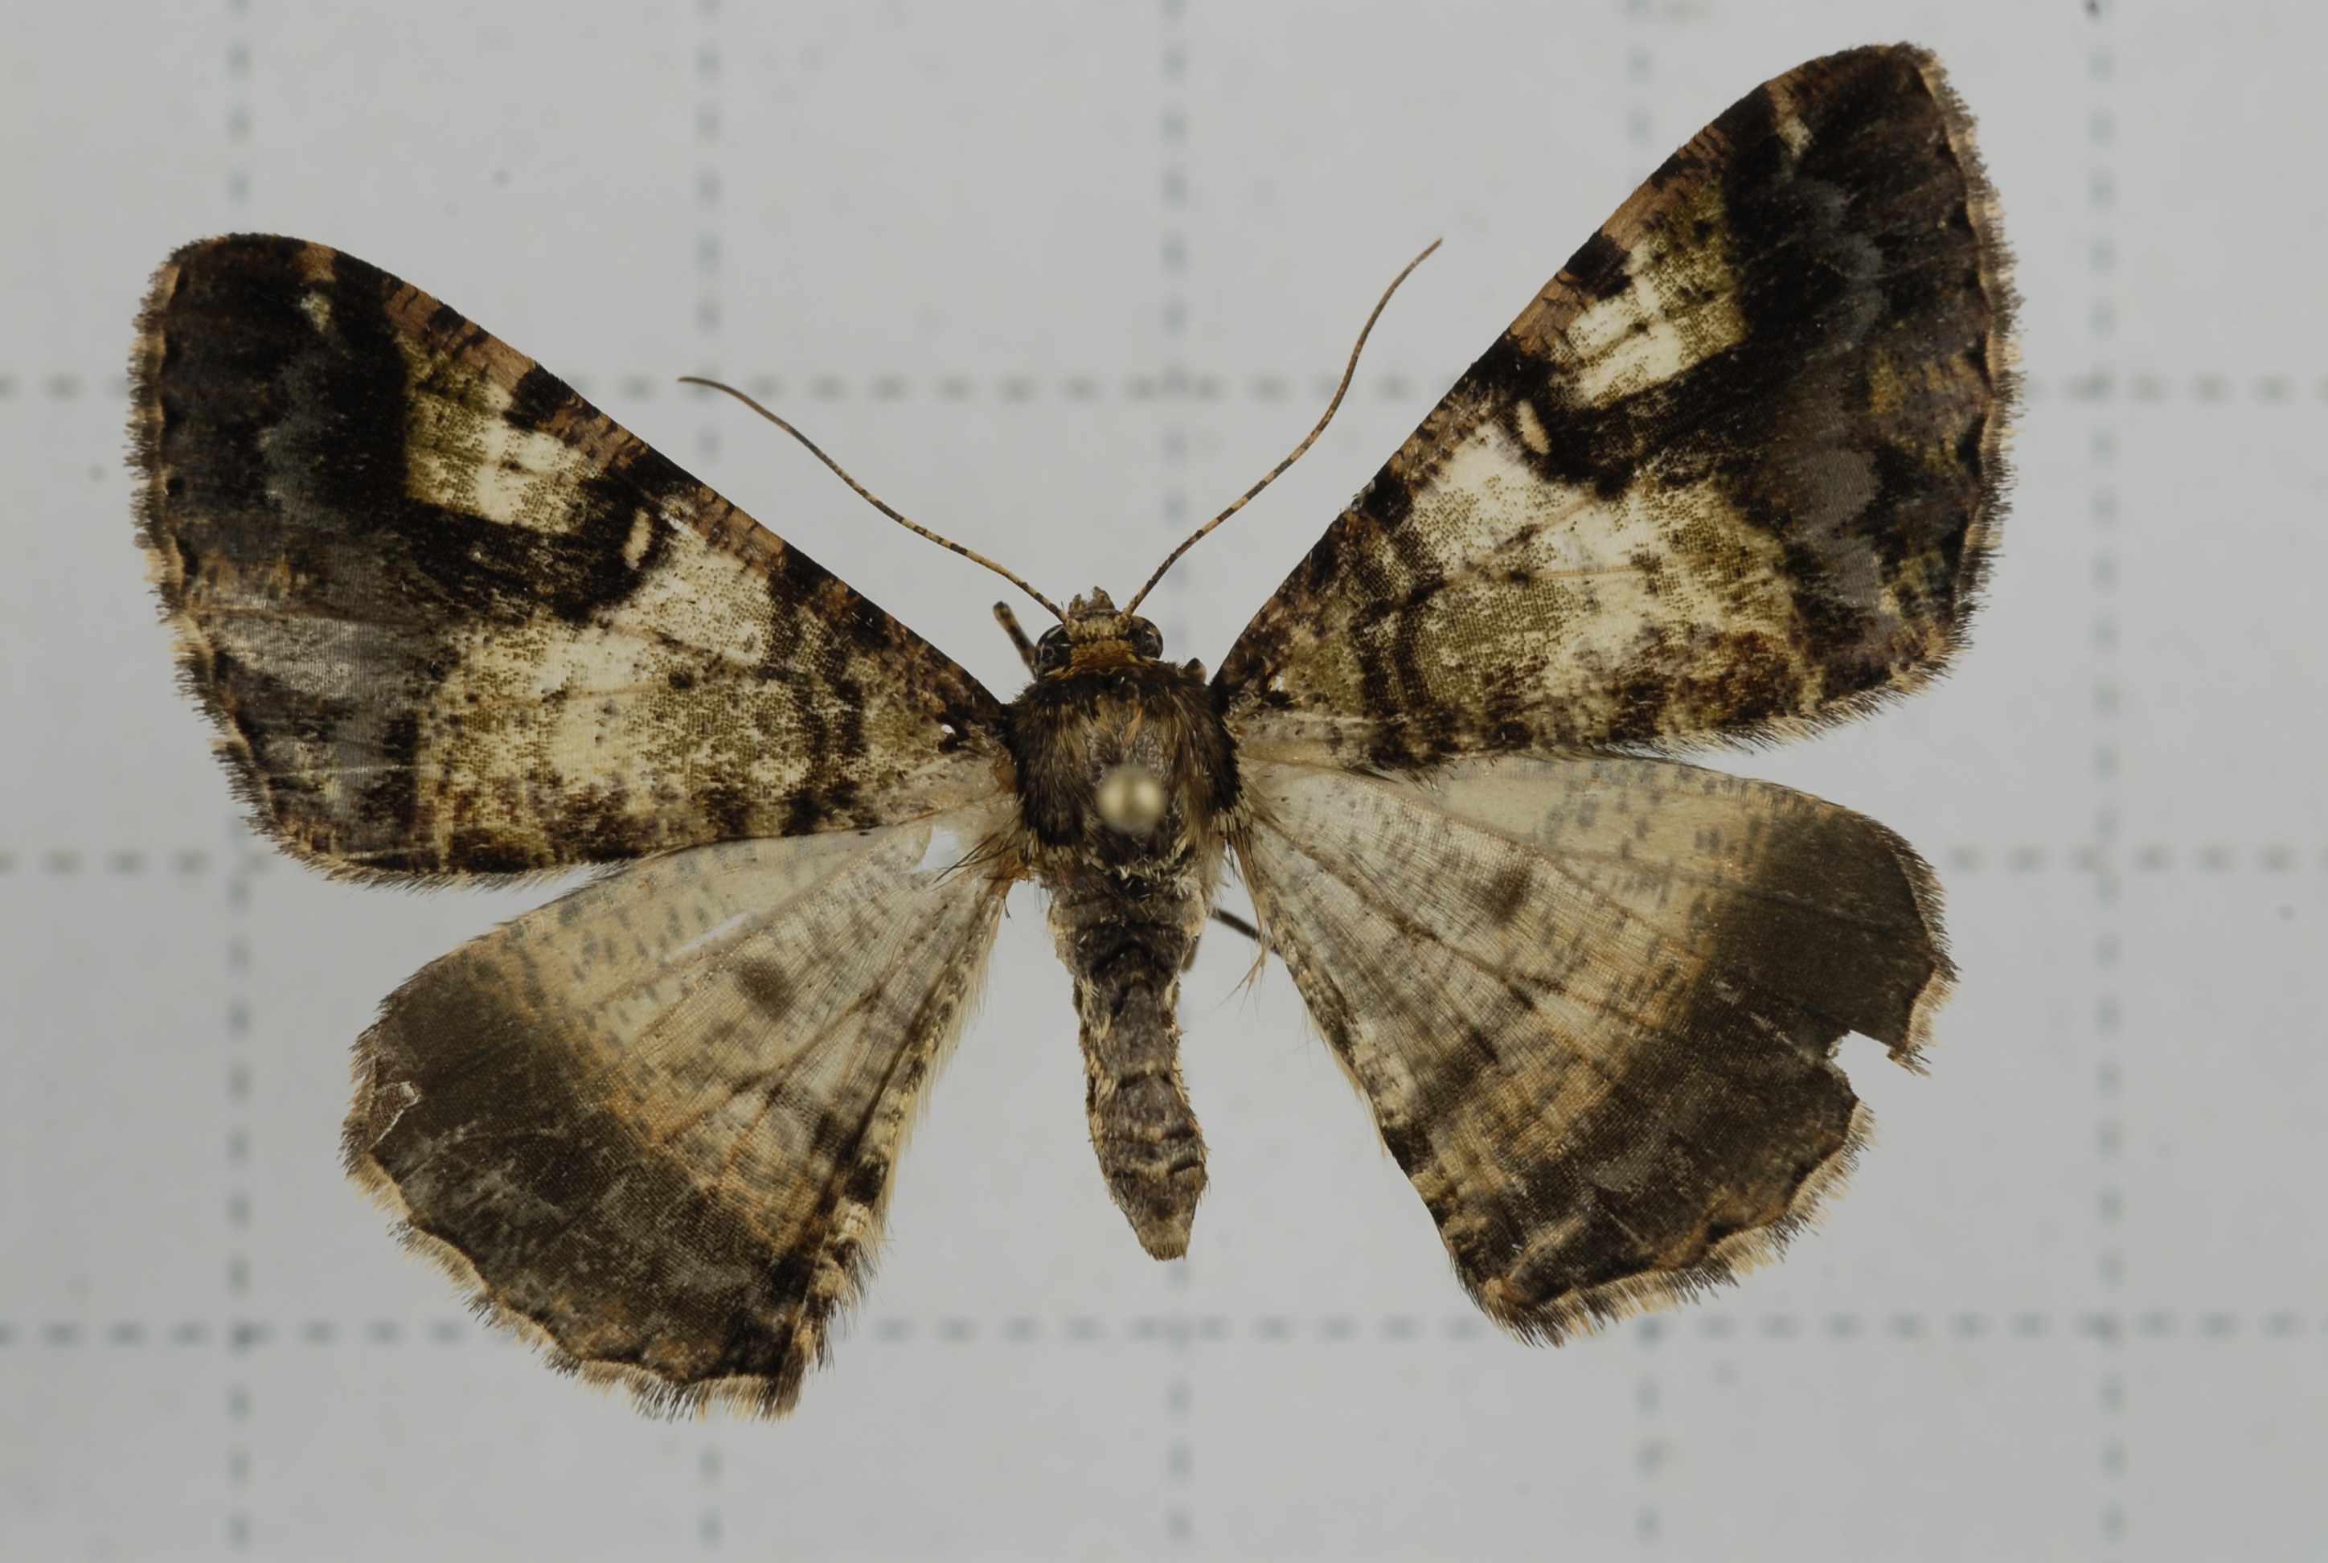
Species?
Gasterocome pannosaria orta
